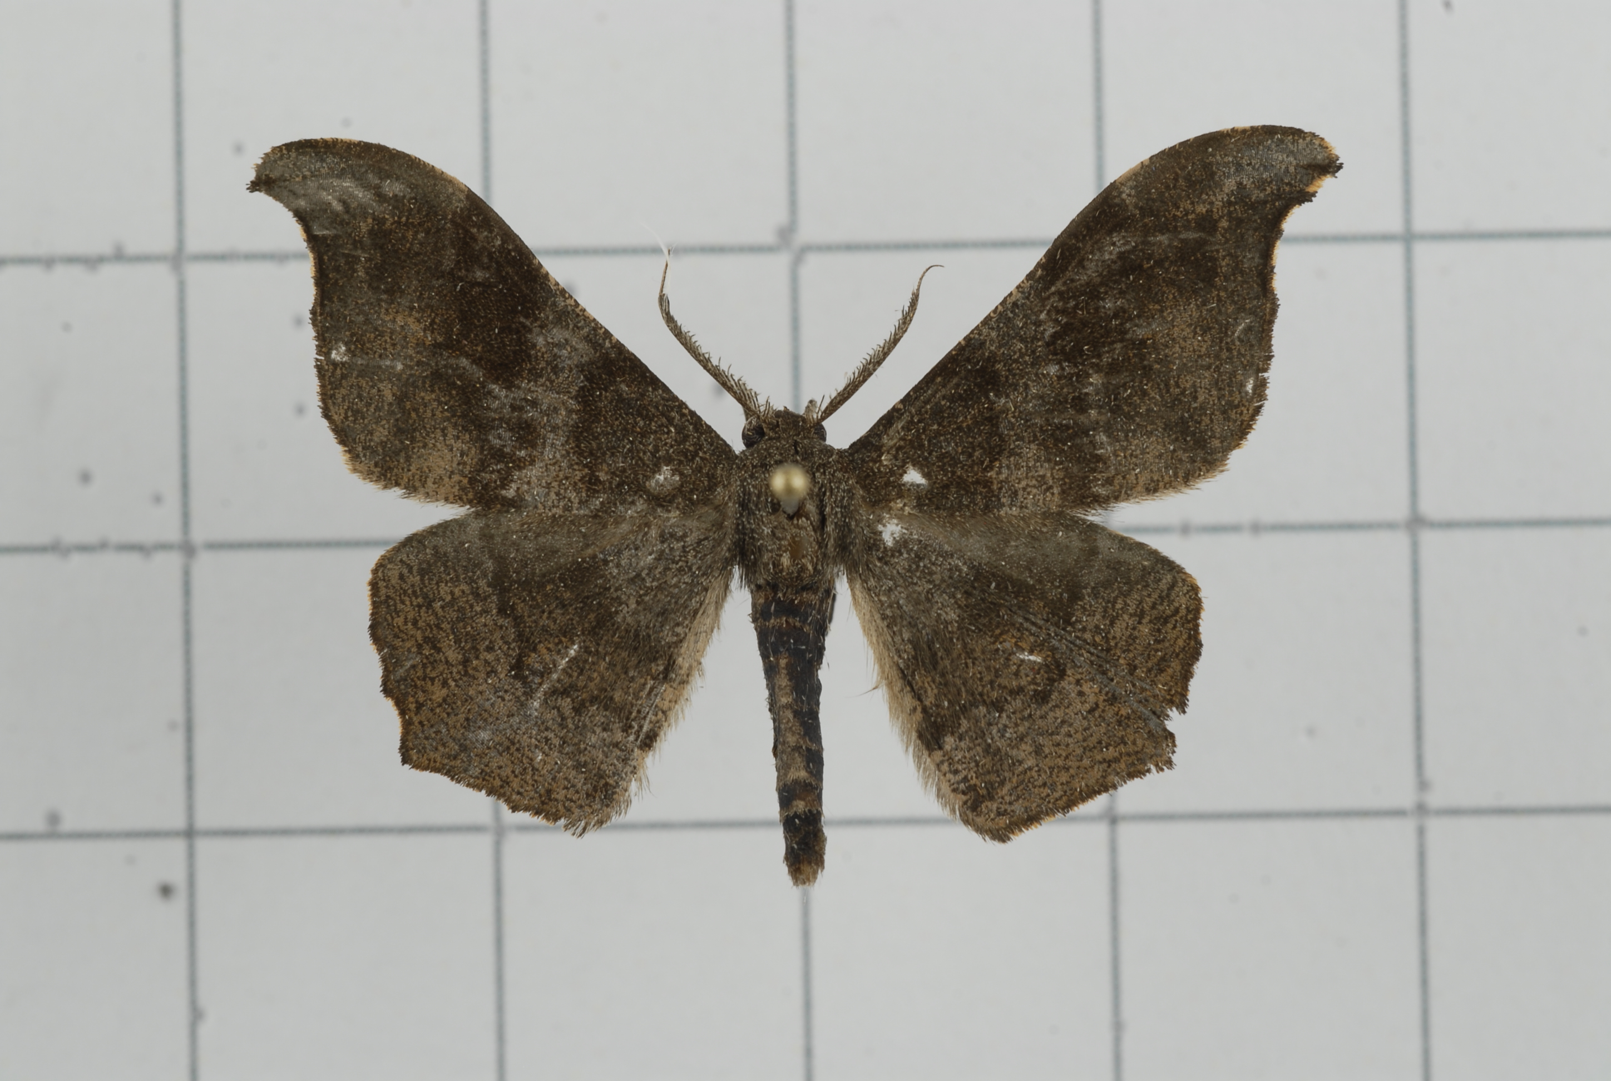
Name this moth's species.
Hyposidra talaca talaca
